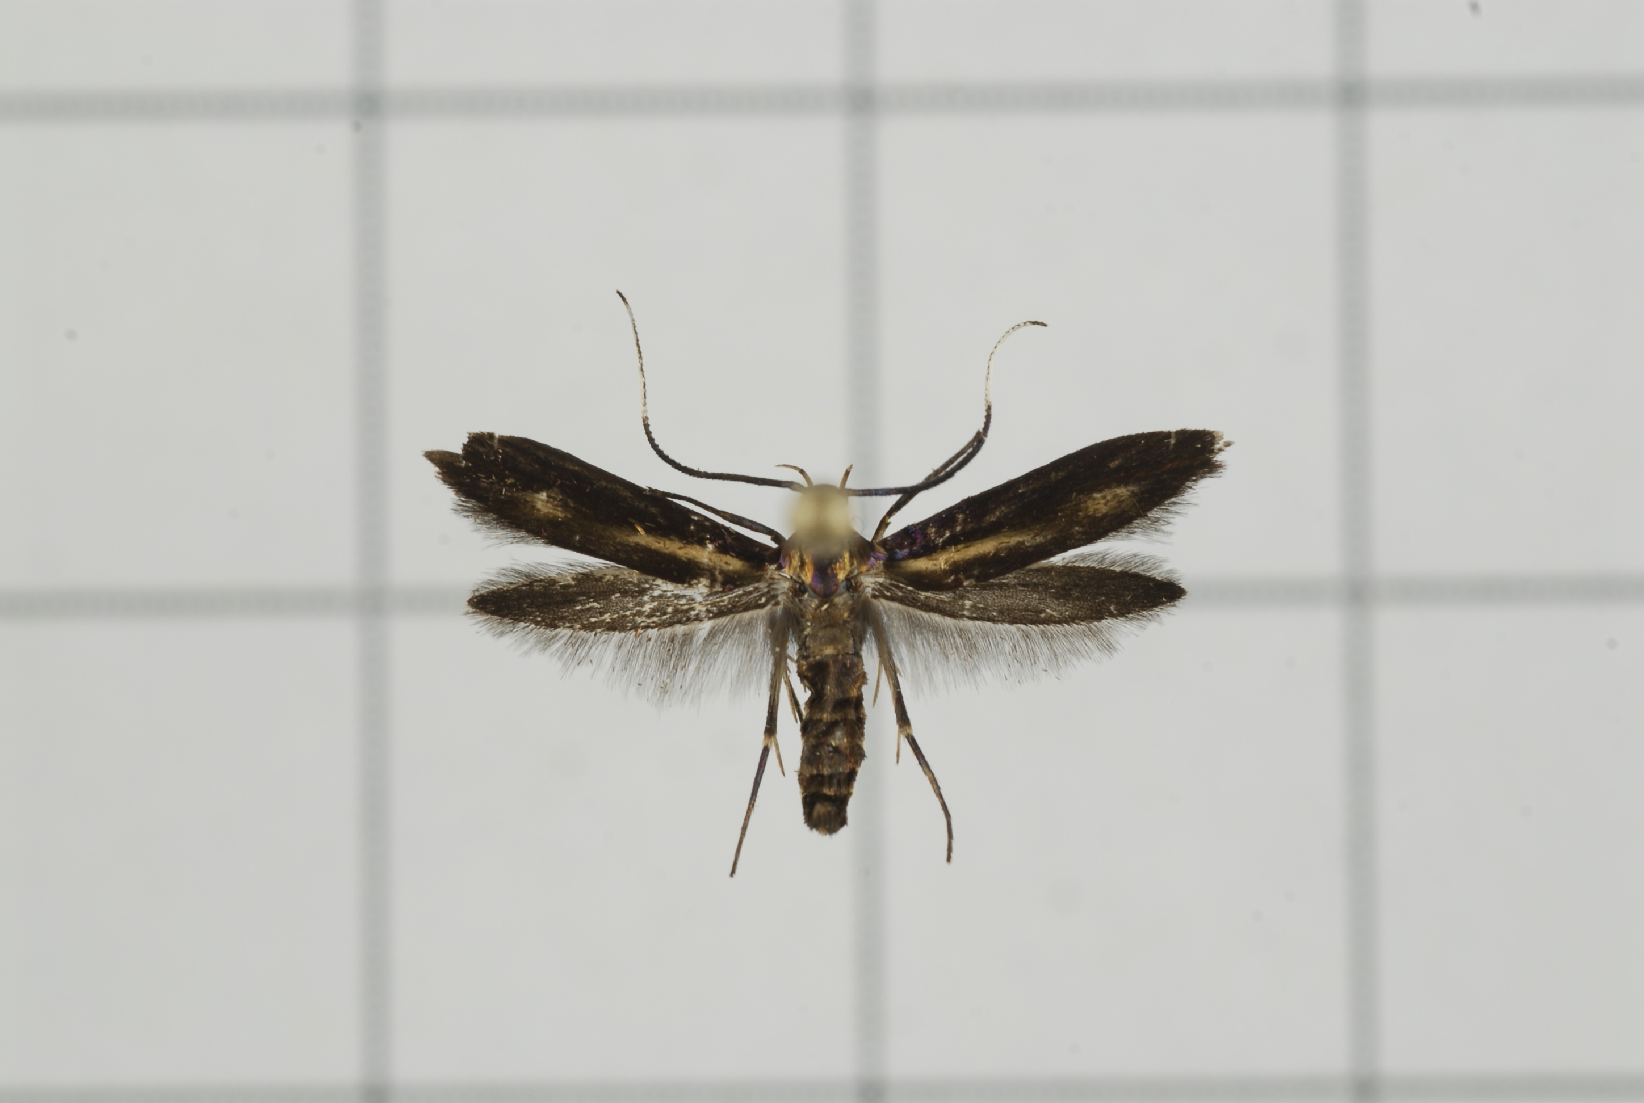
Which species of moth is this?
Lamprystica purpurata
